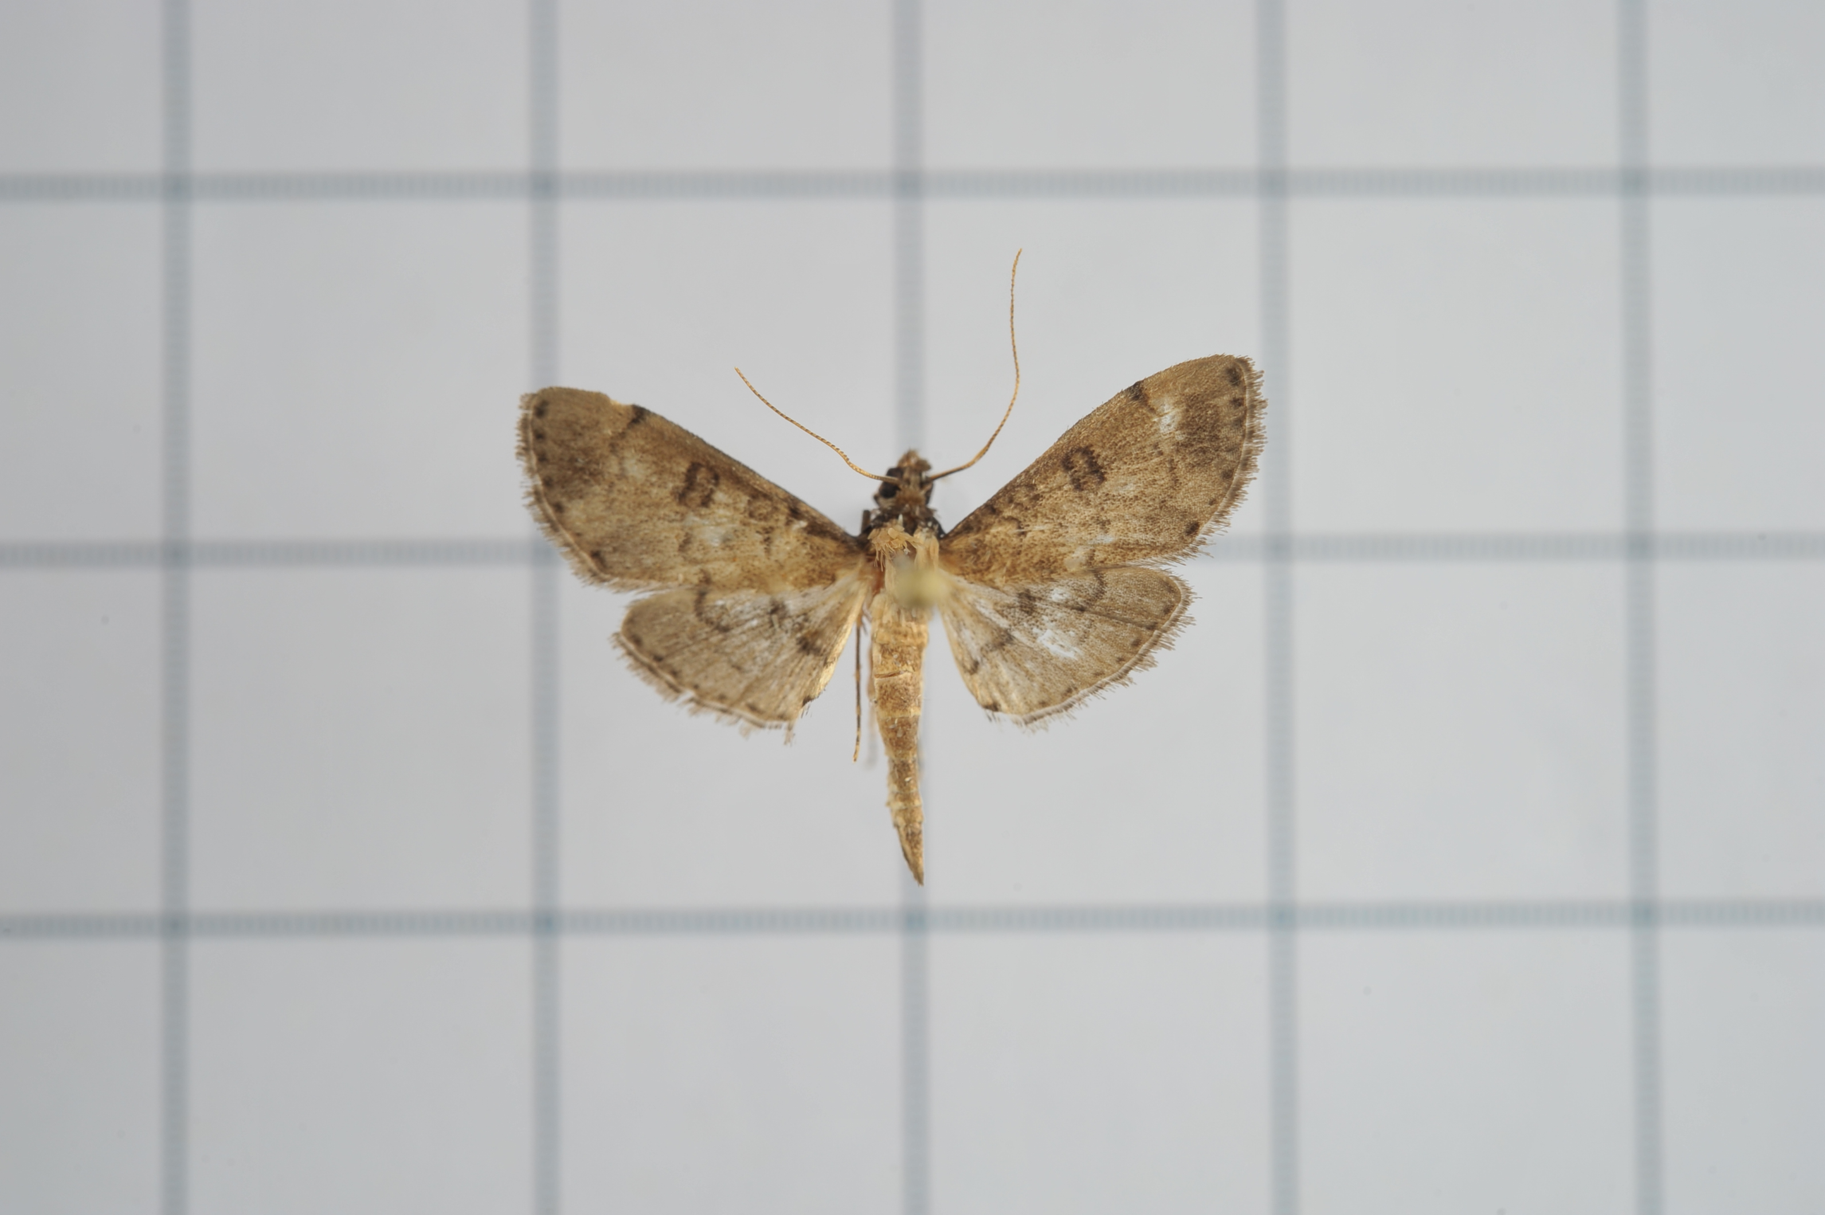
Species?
Nacoleia charesalis
